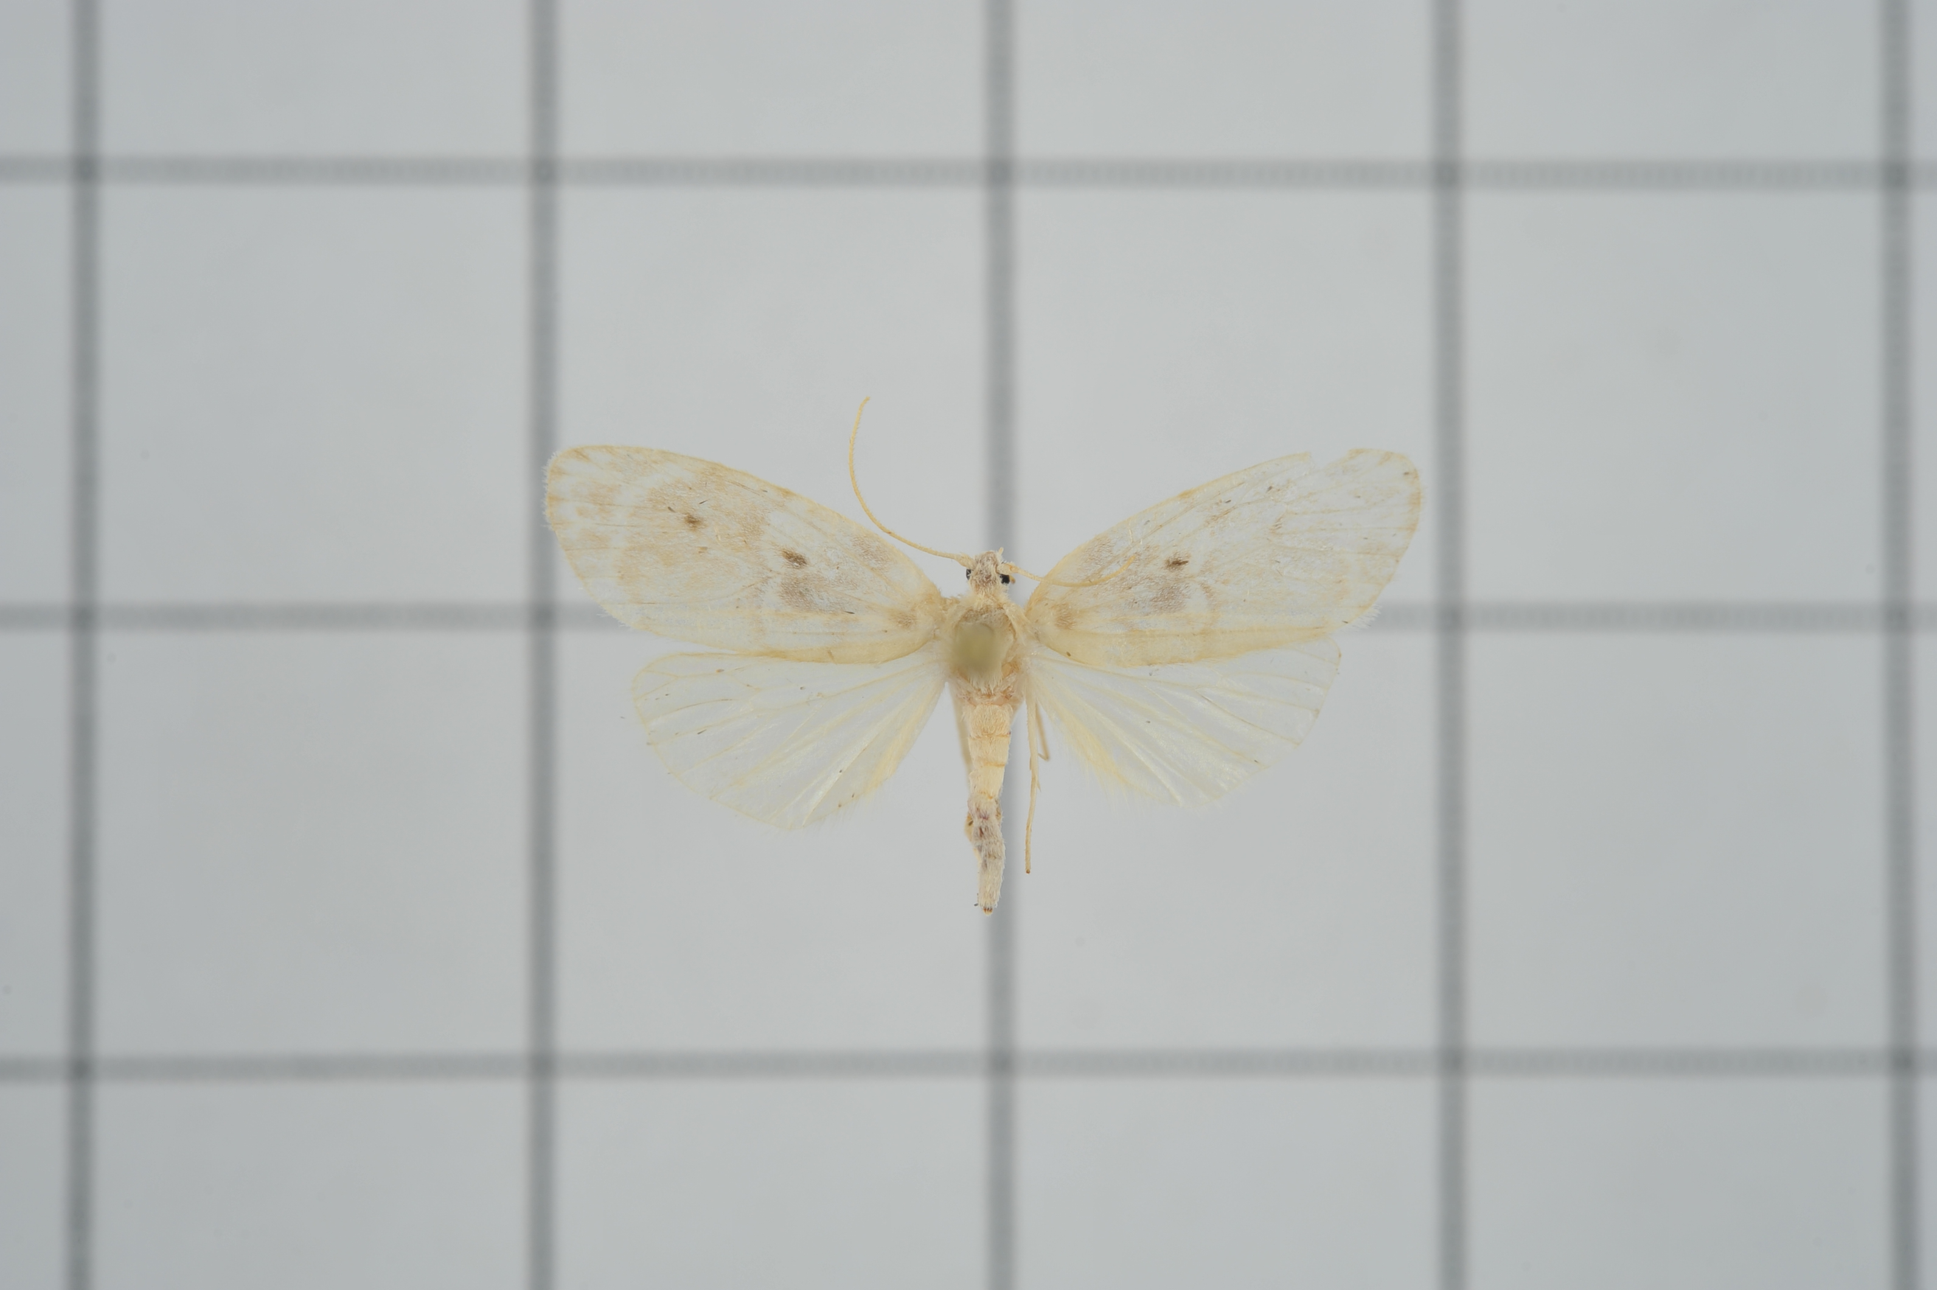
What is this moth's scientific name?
Schistophleps bipuncta
